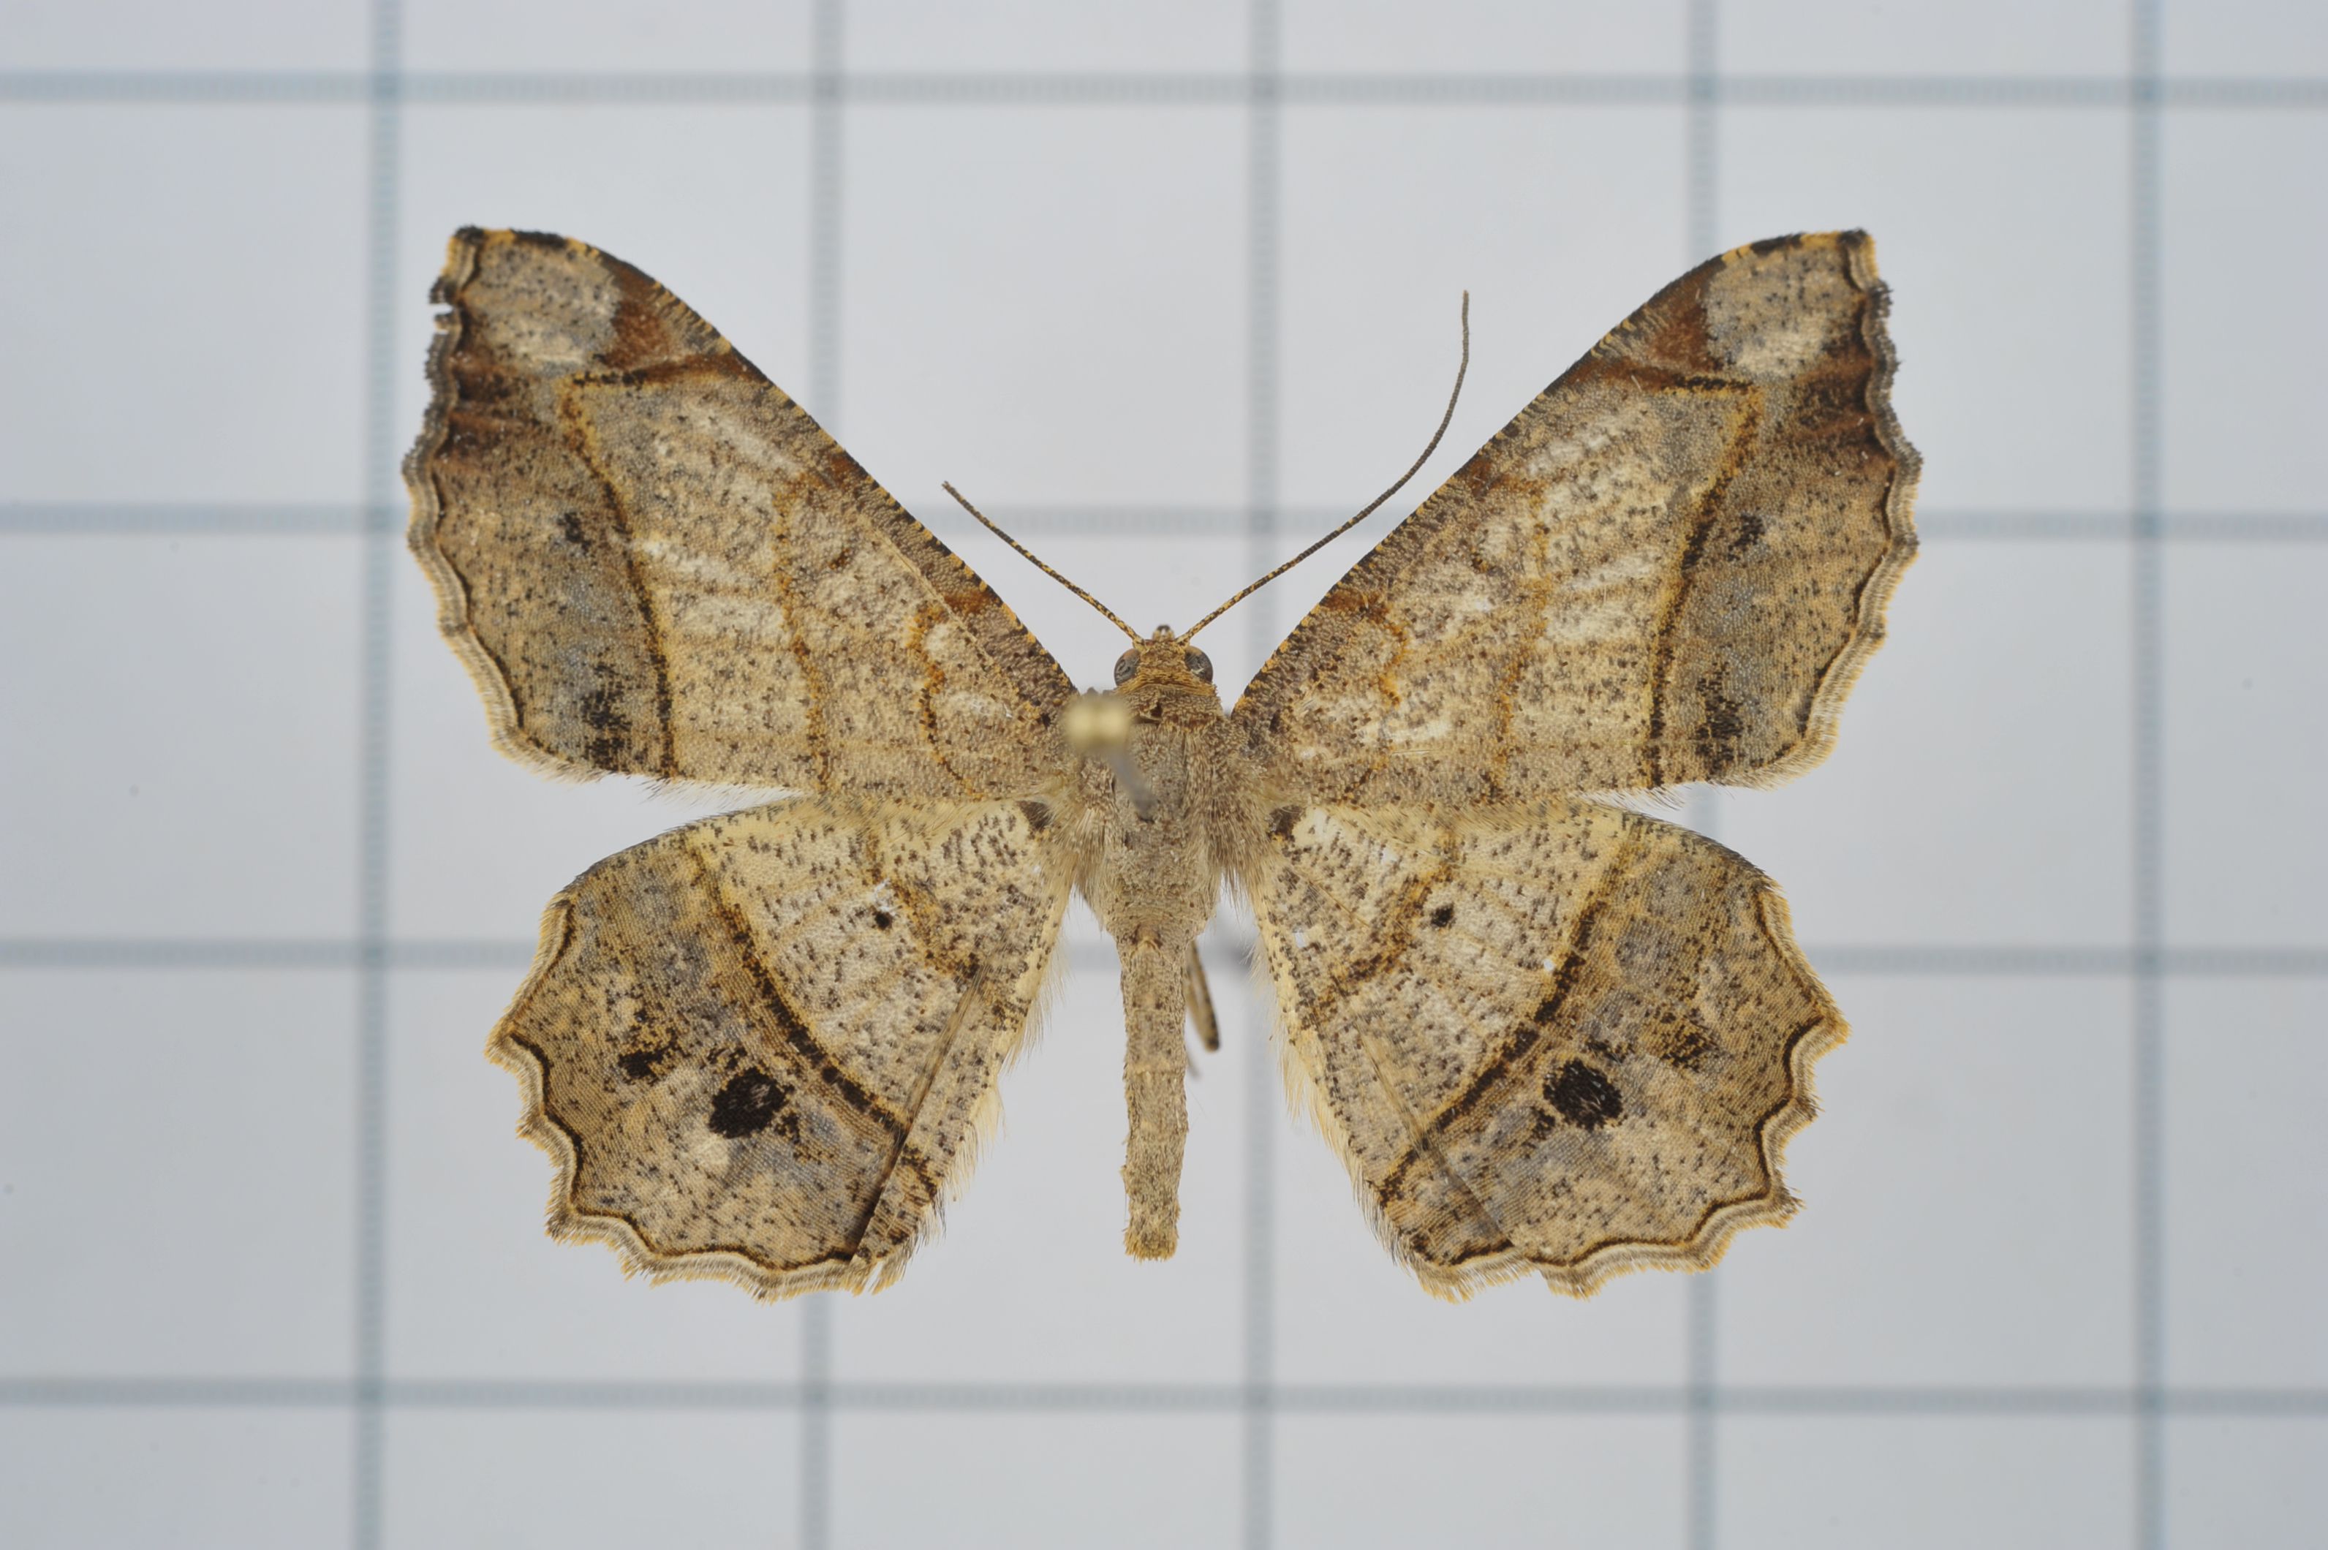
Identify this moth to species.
Chiasmia intermediaria
